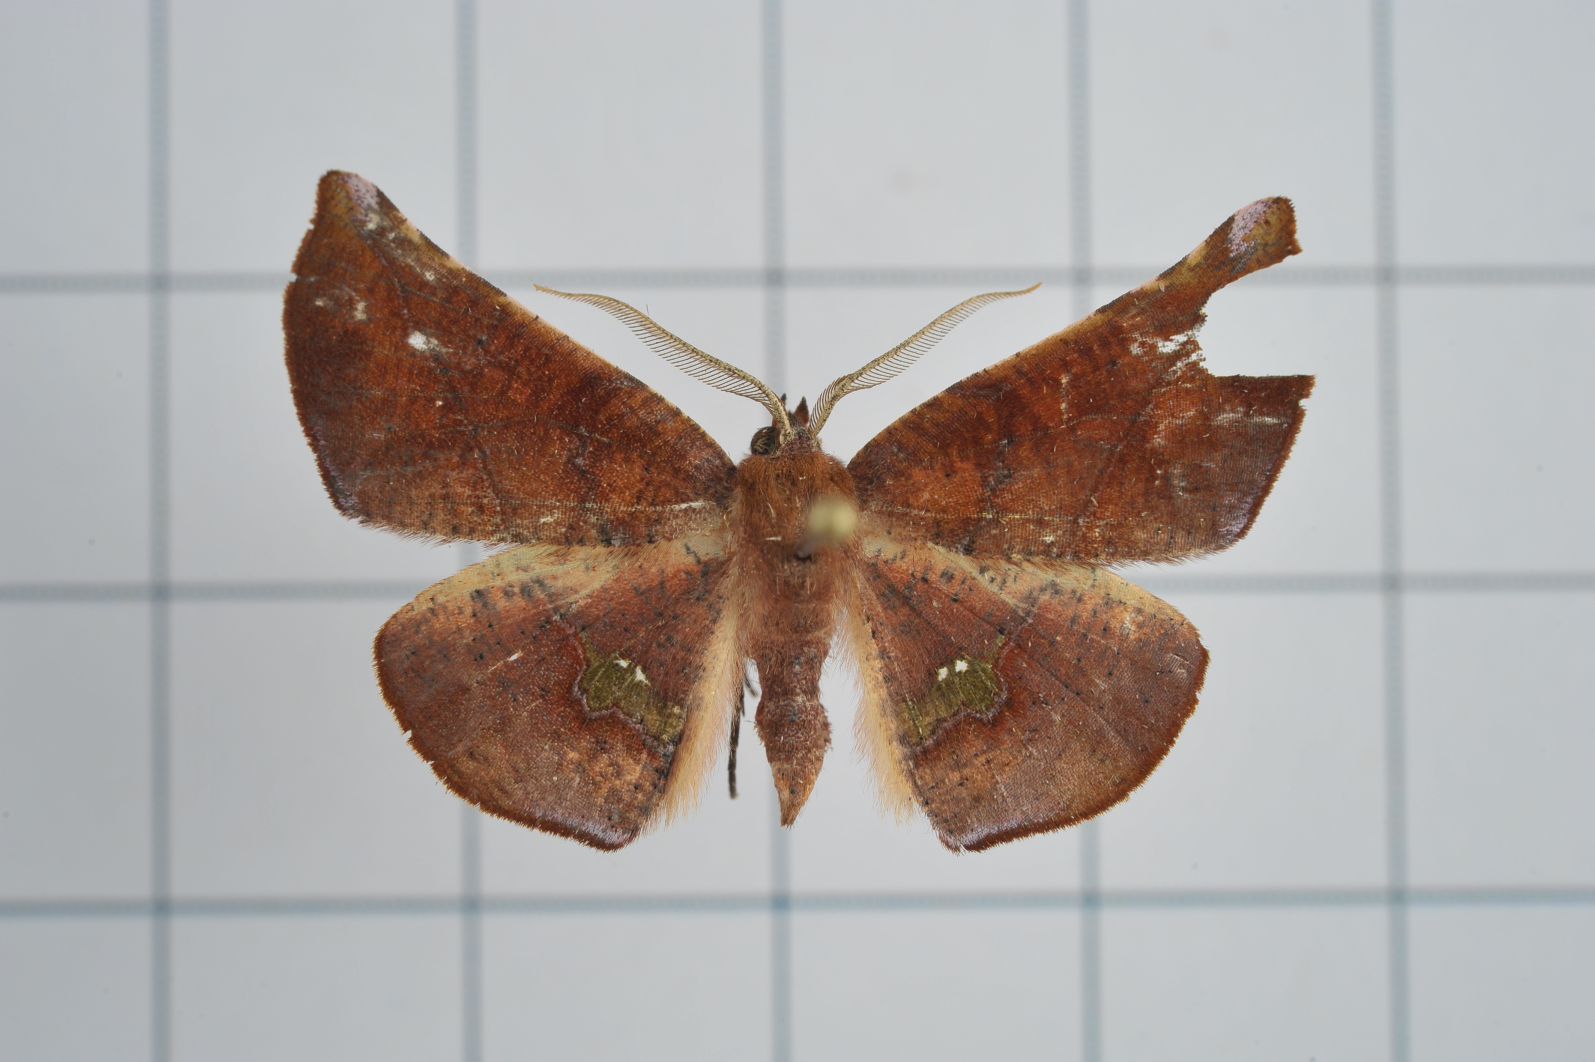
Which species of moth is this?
Garaeus apicata formosanus
